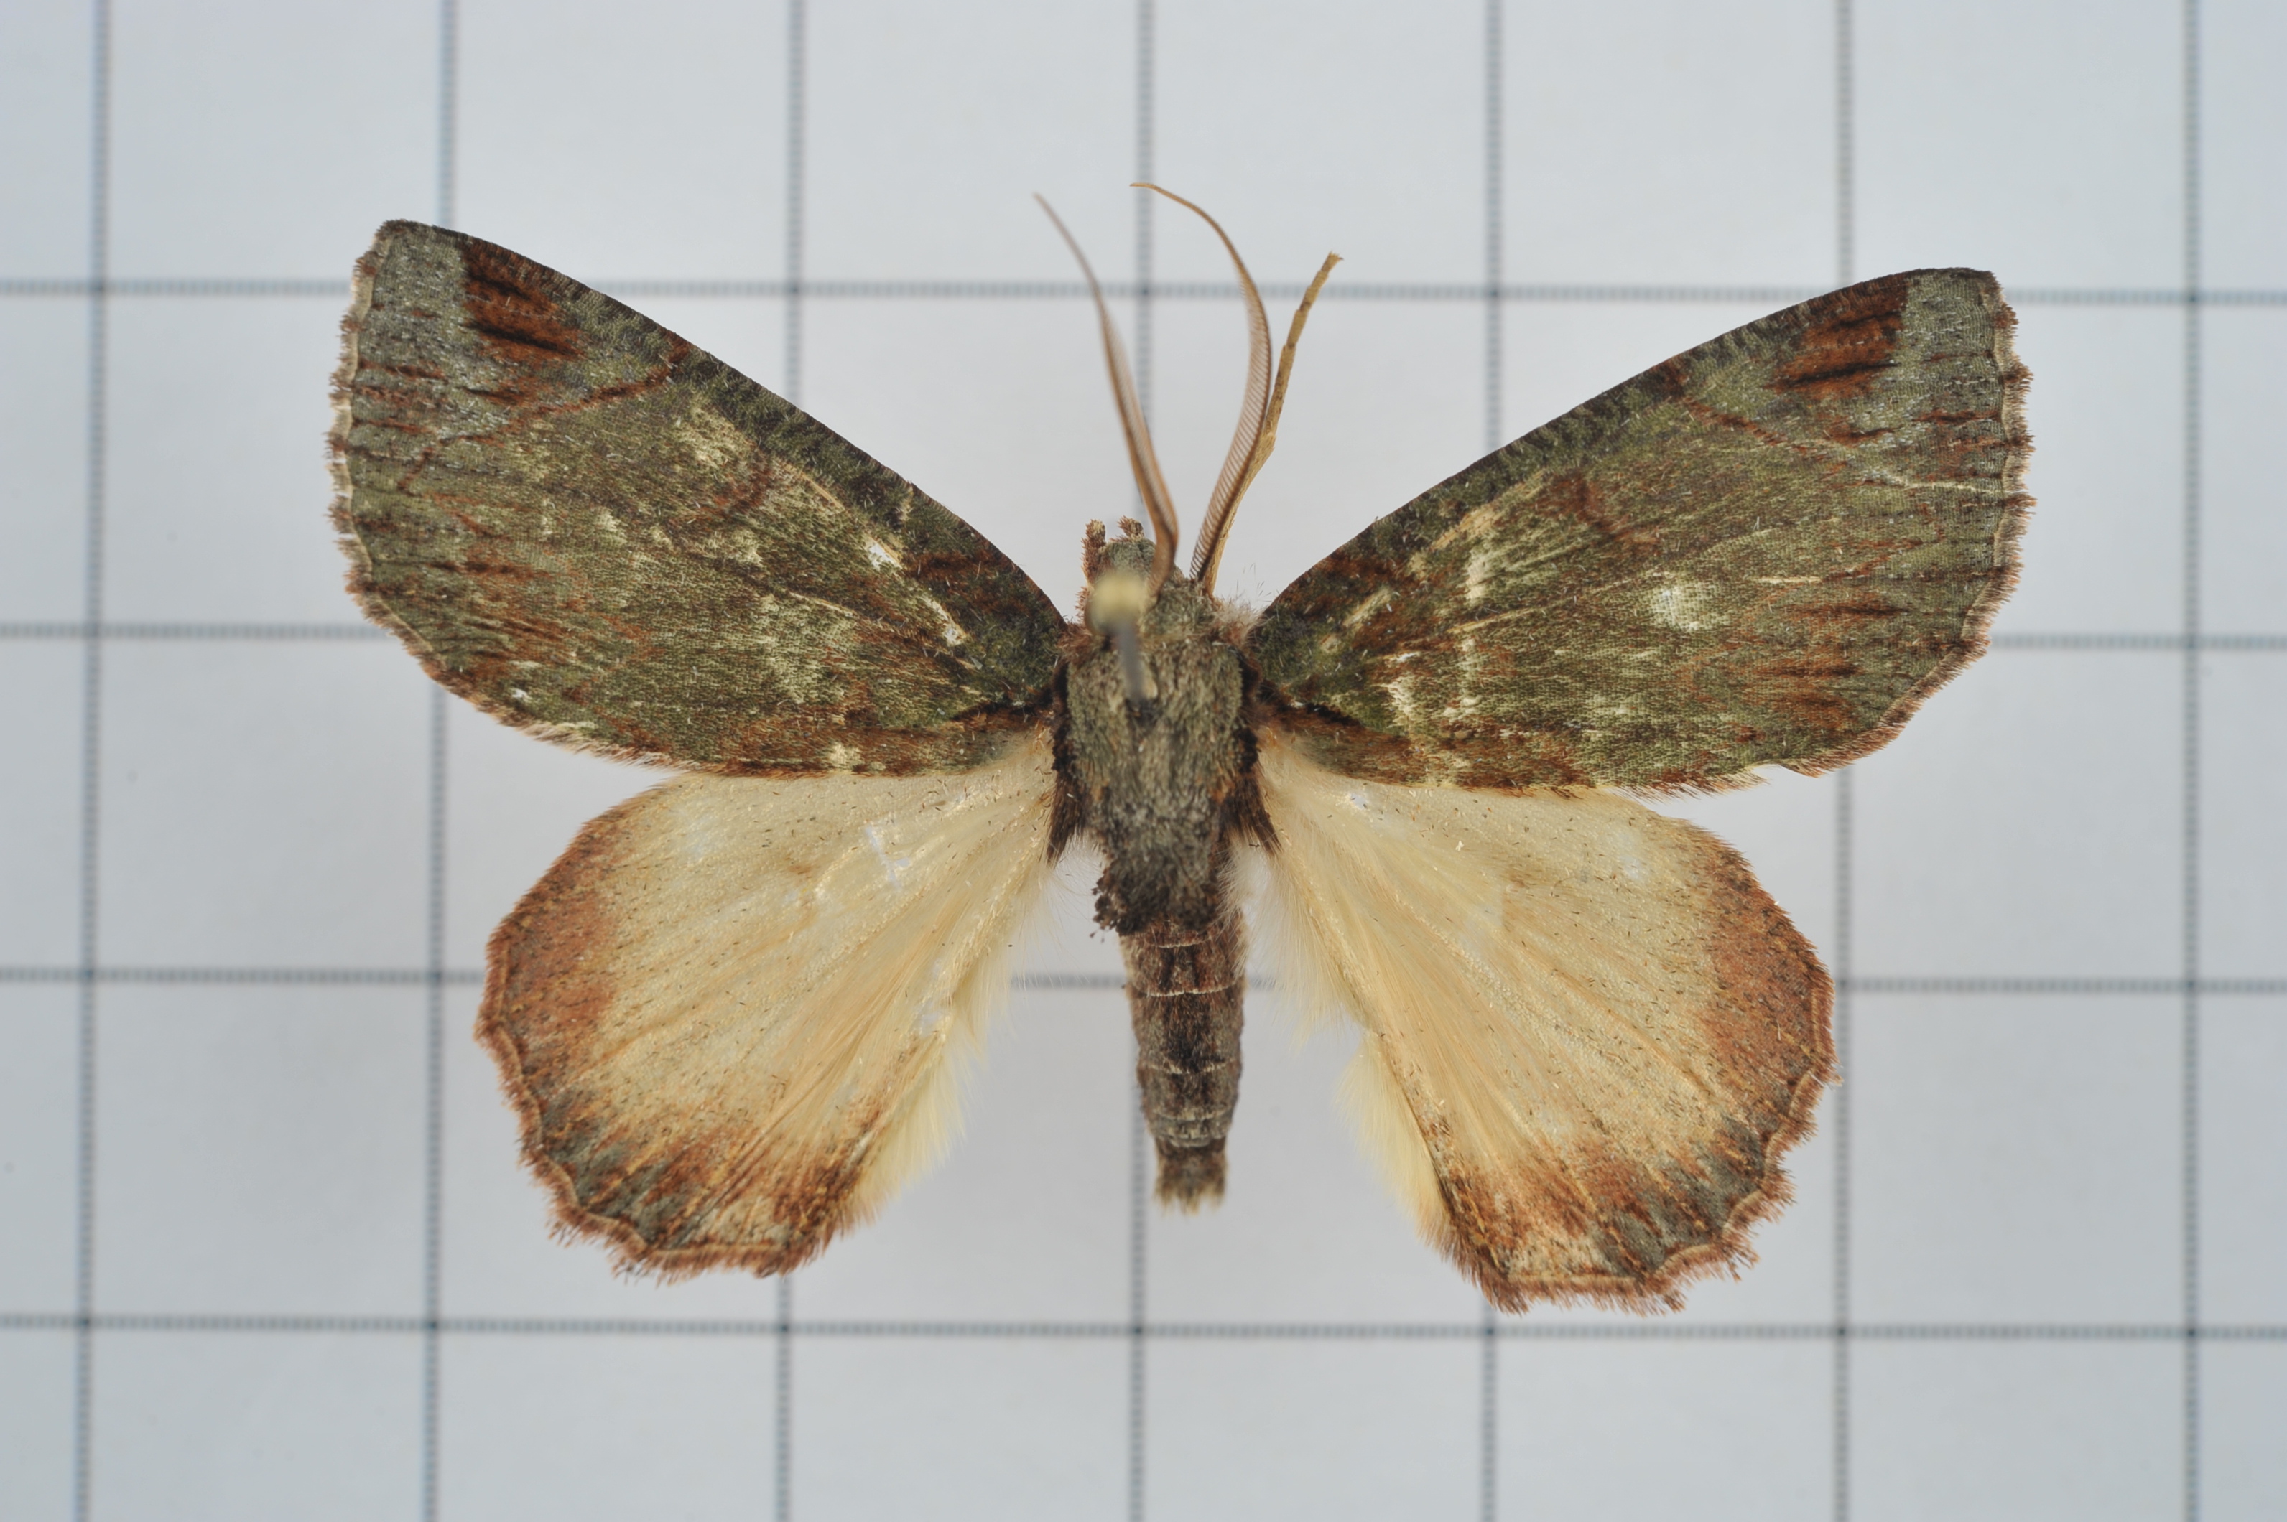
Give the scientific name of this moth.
Dindica purpurata
